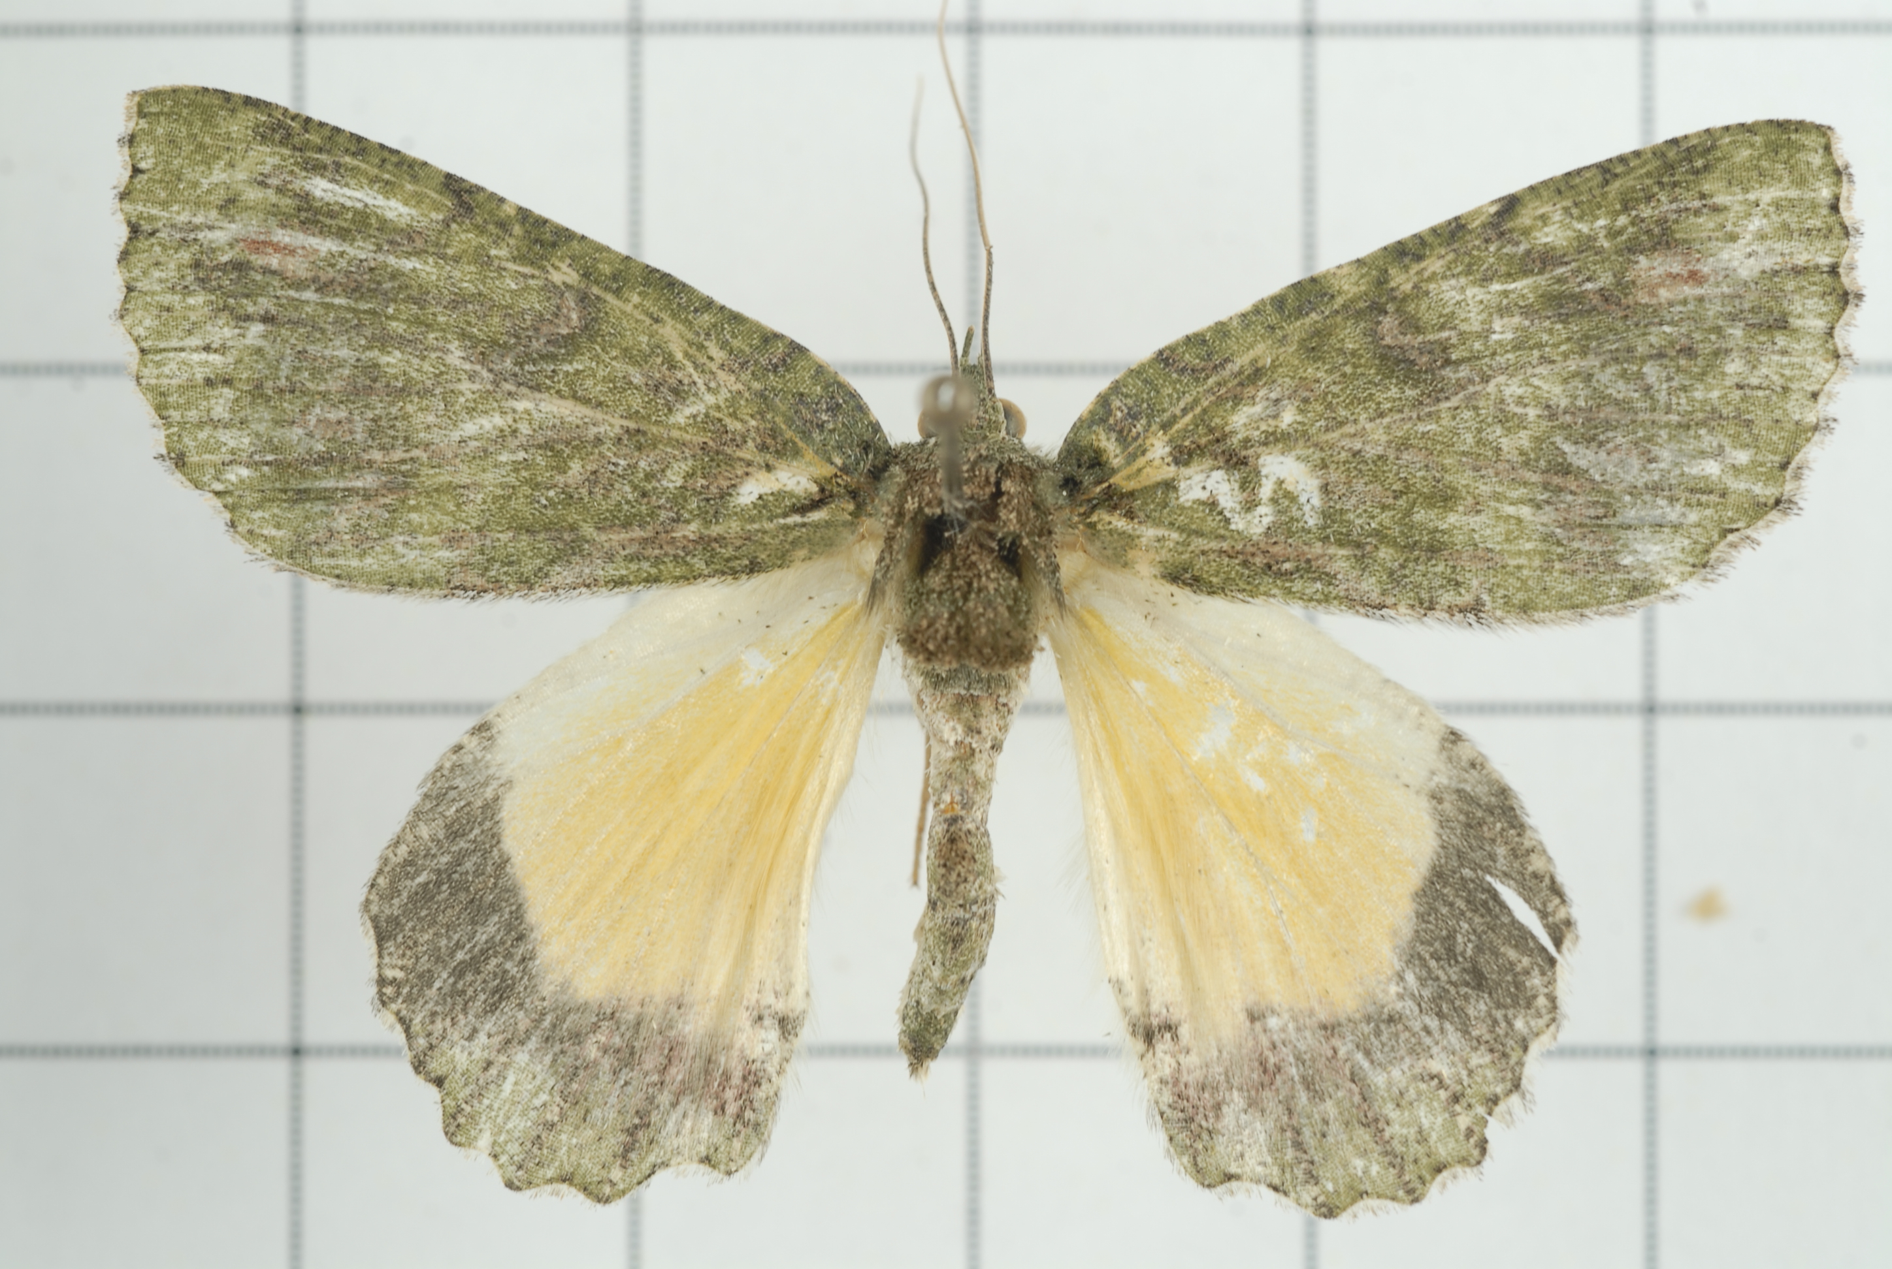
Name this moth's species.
Dindica polyphaenaria
